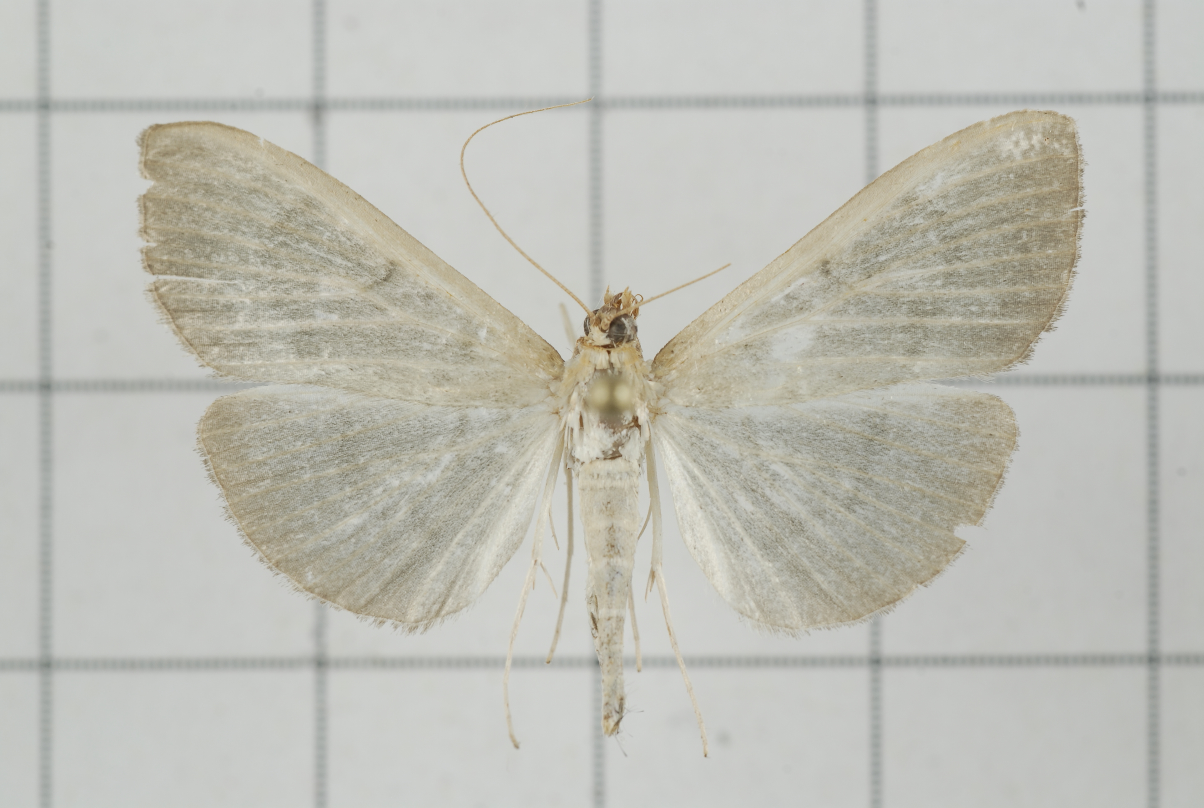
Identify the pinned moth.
Glauconoe deductalis
